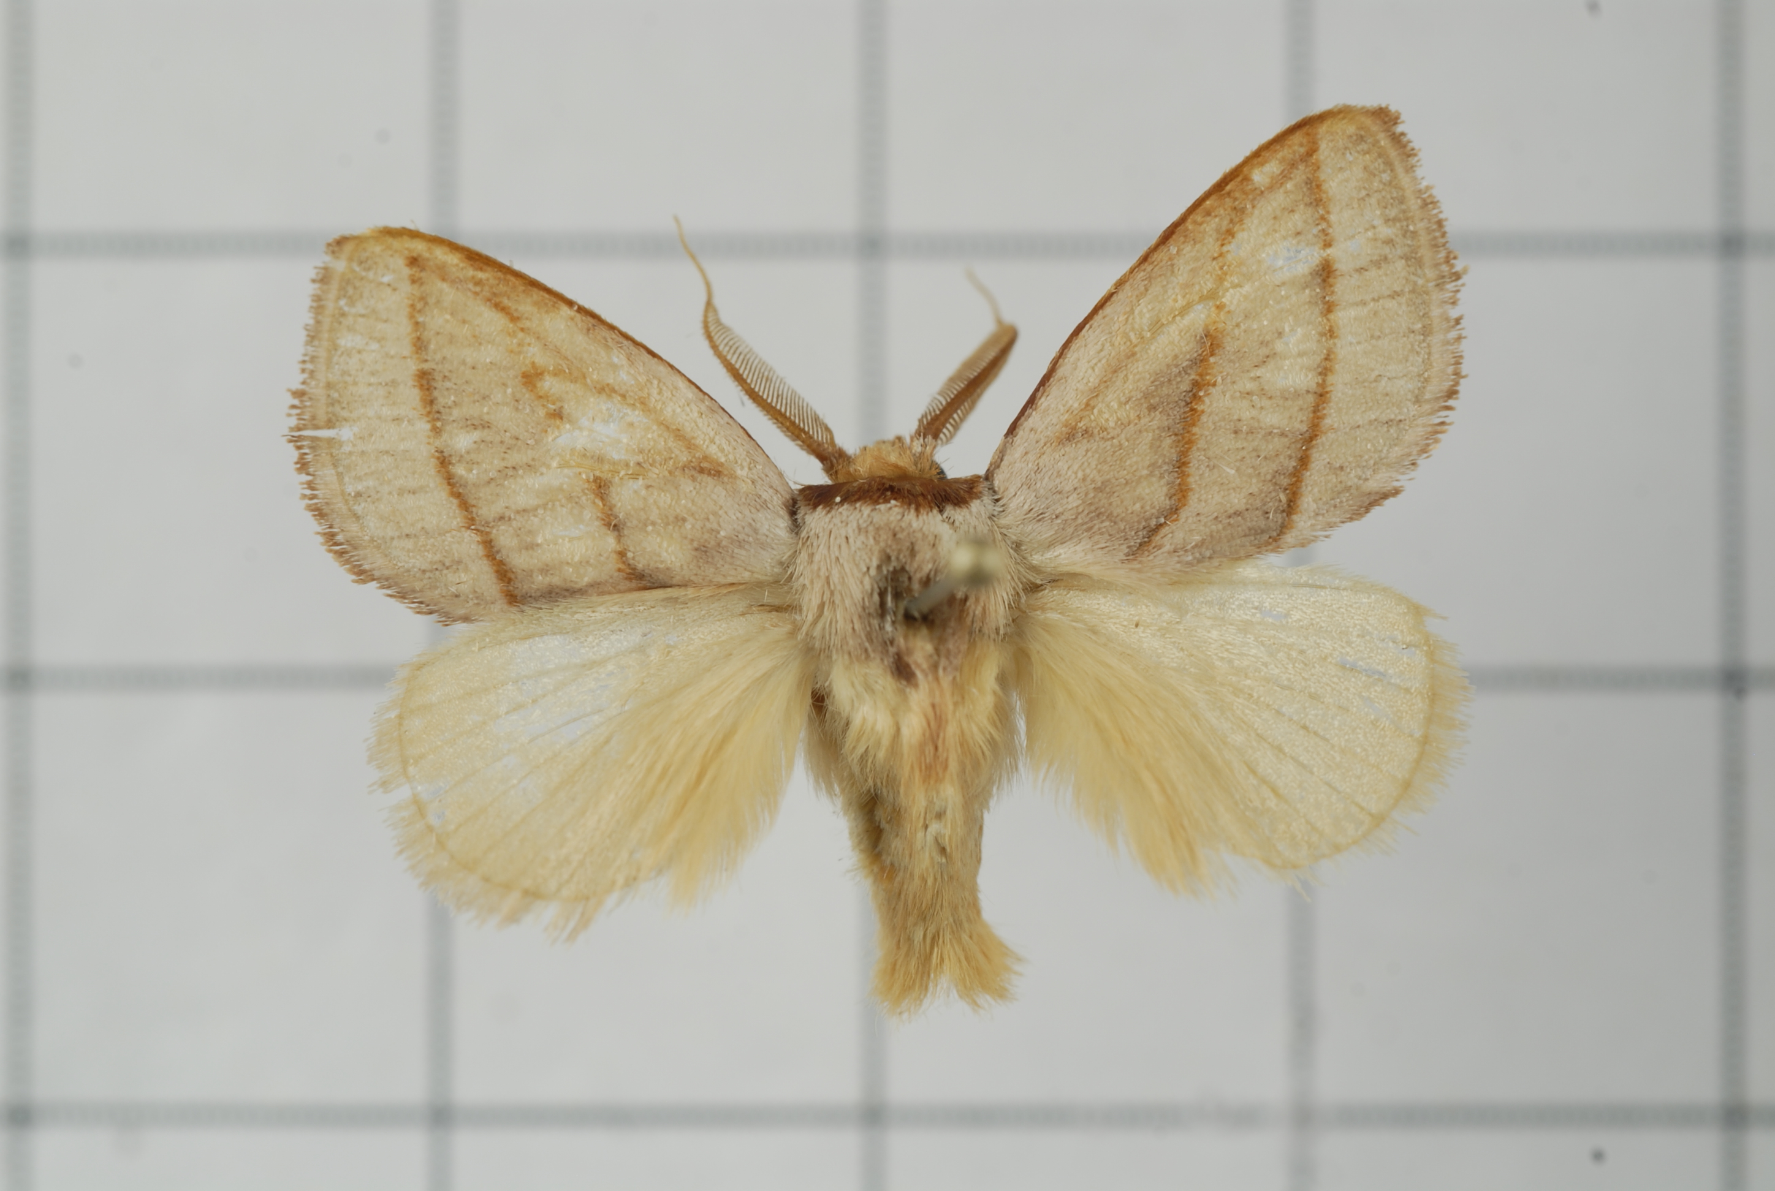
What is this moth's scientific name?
Cania heppneri
